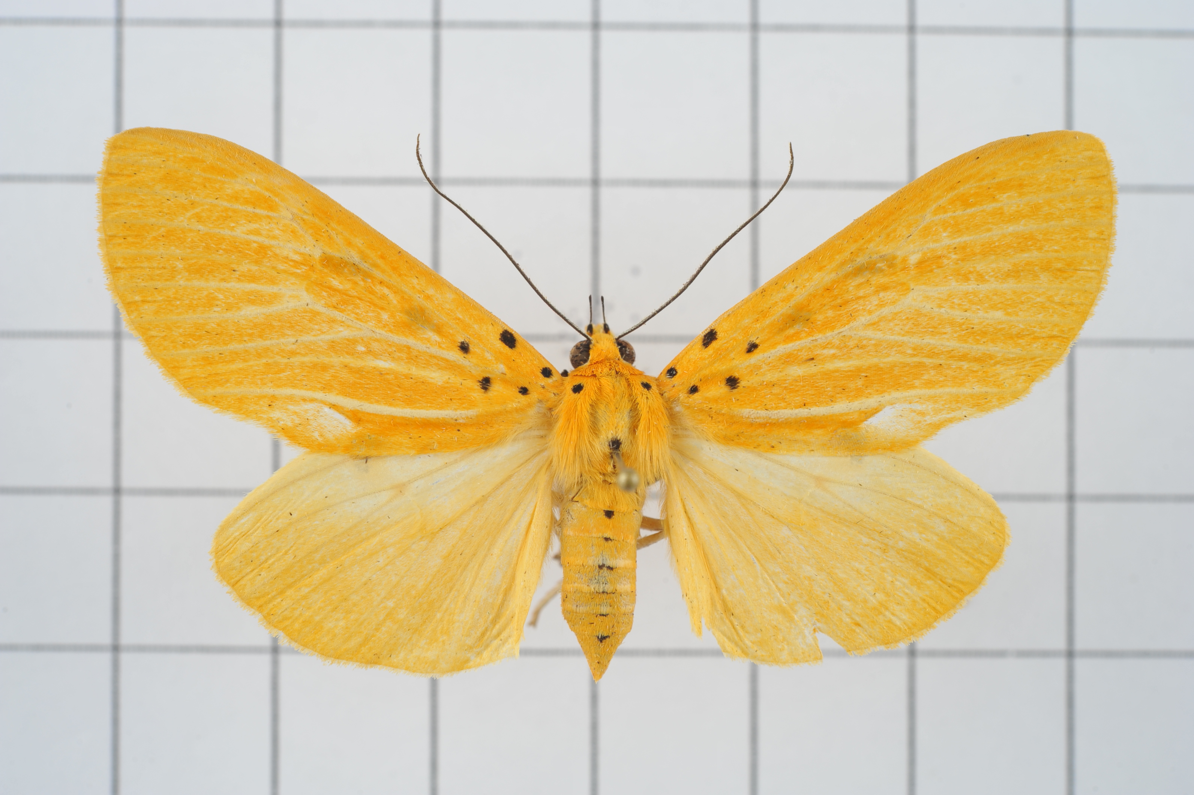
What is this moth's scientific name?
Asota egens confinis
